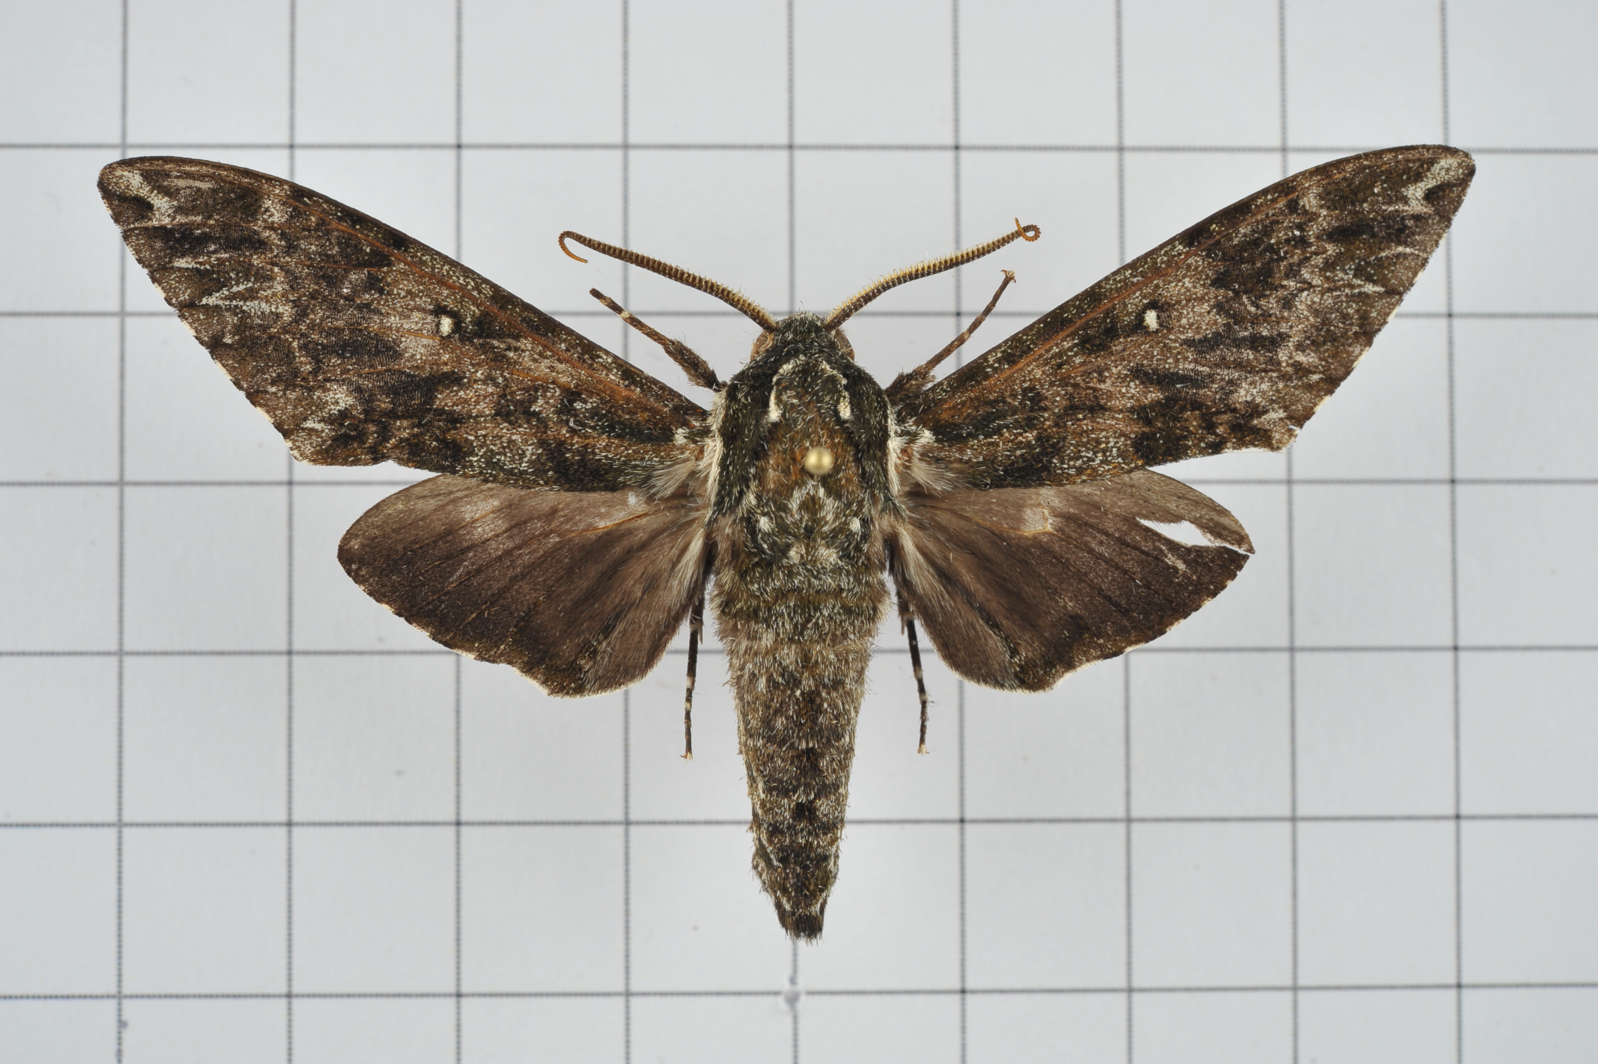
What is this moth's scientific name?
Dolbina formosana
